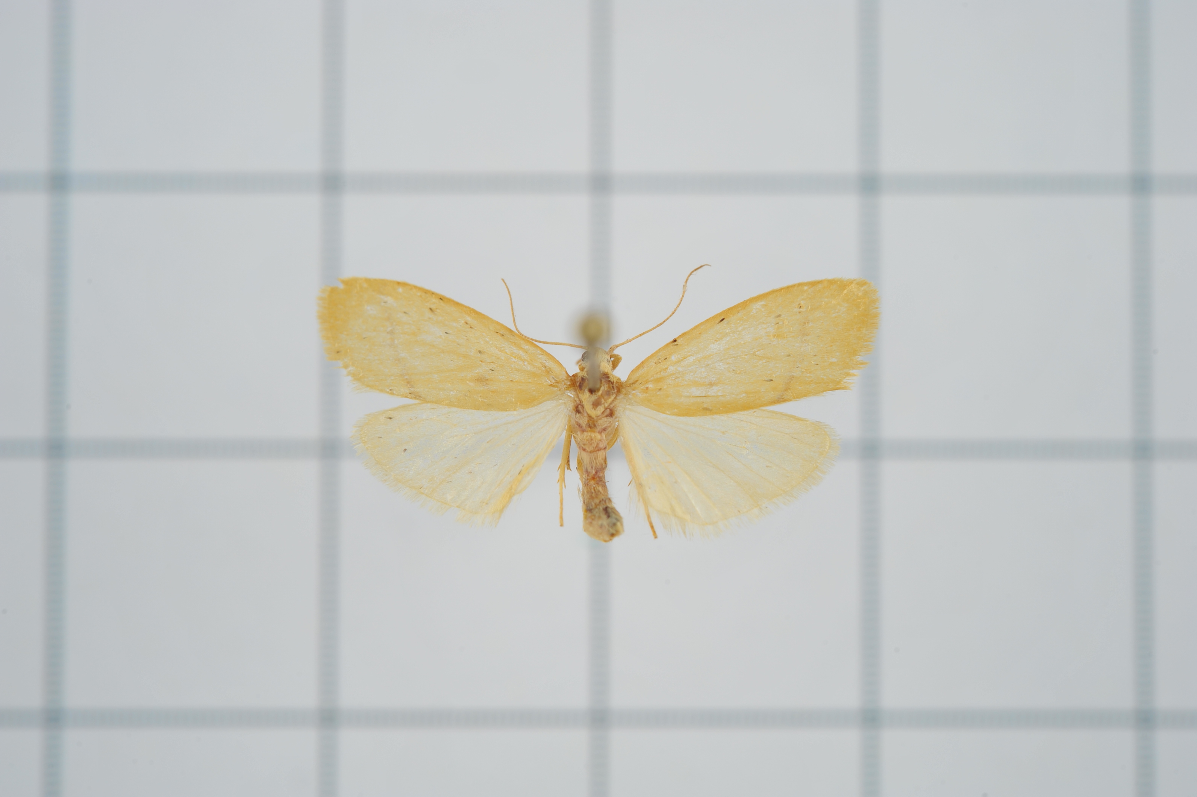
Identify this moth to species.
Notata parva
